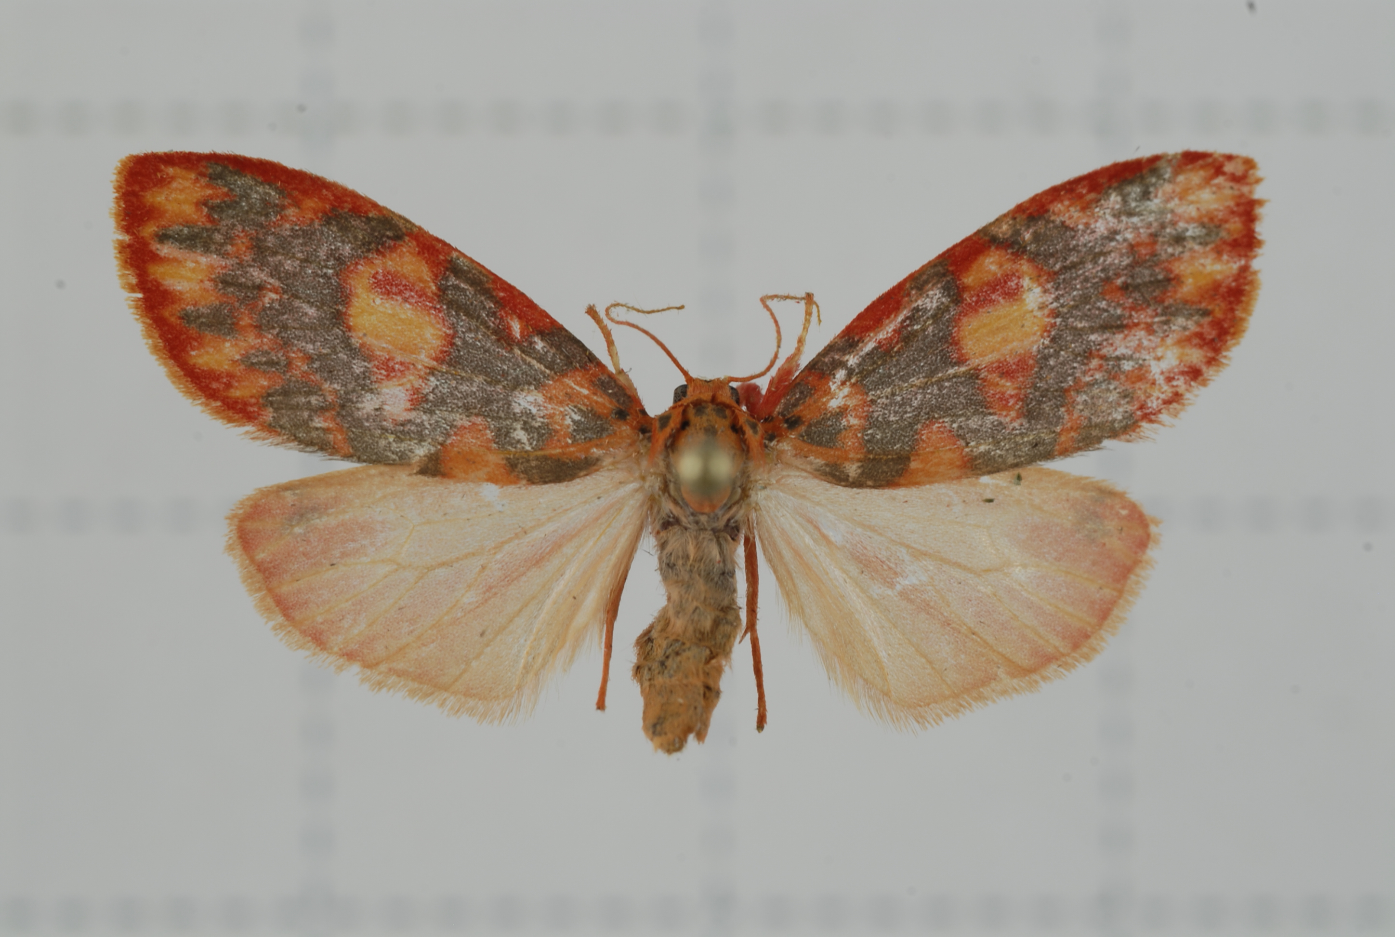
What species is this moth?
Floridasura tricolor
